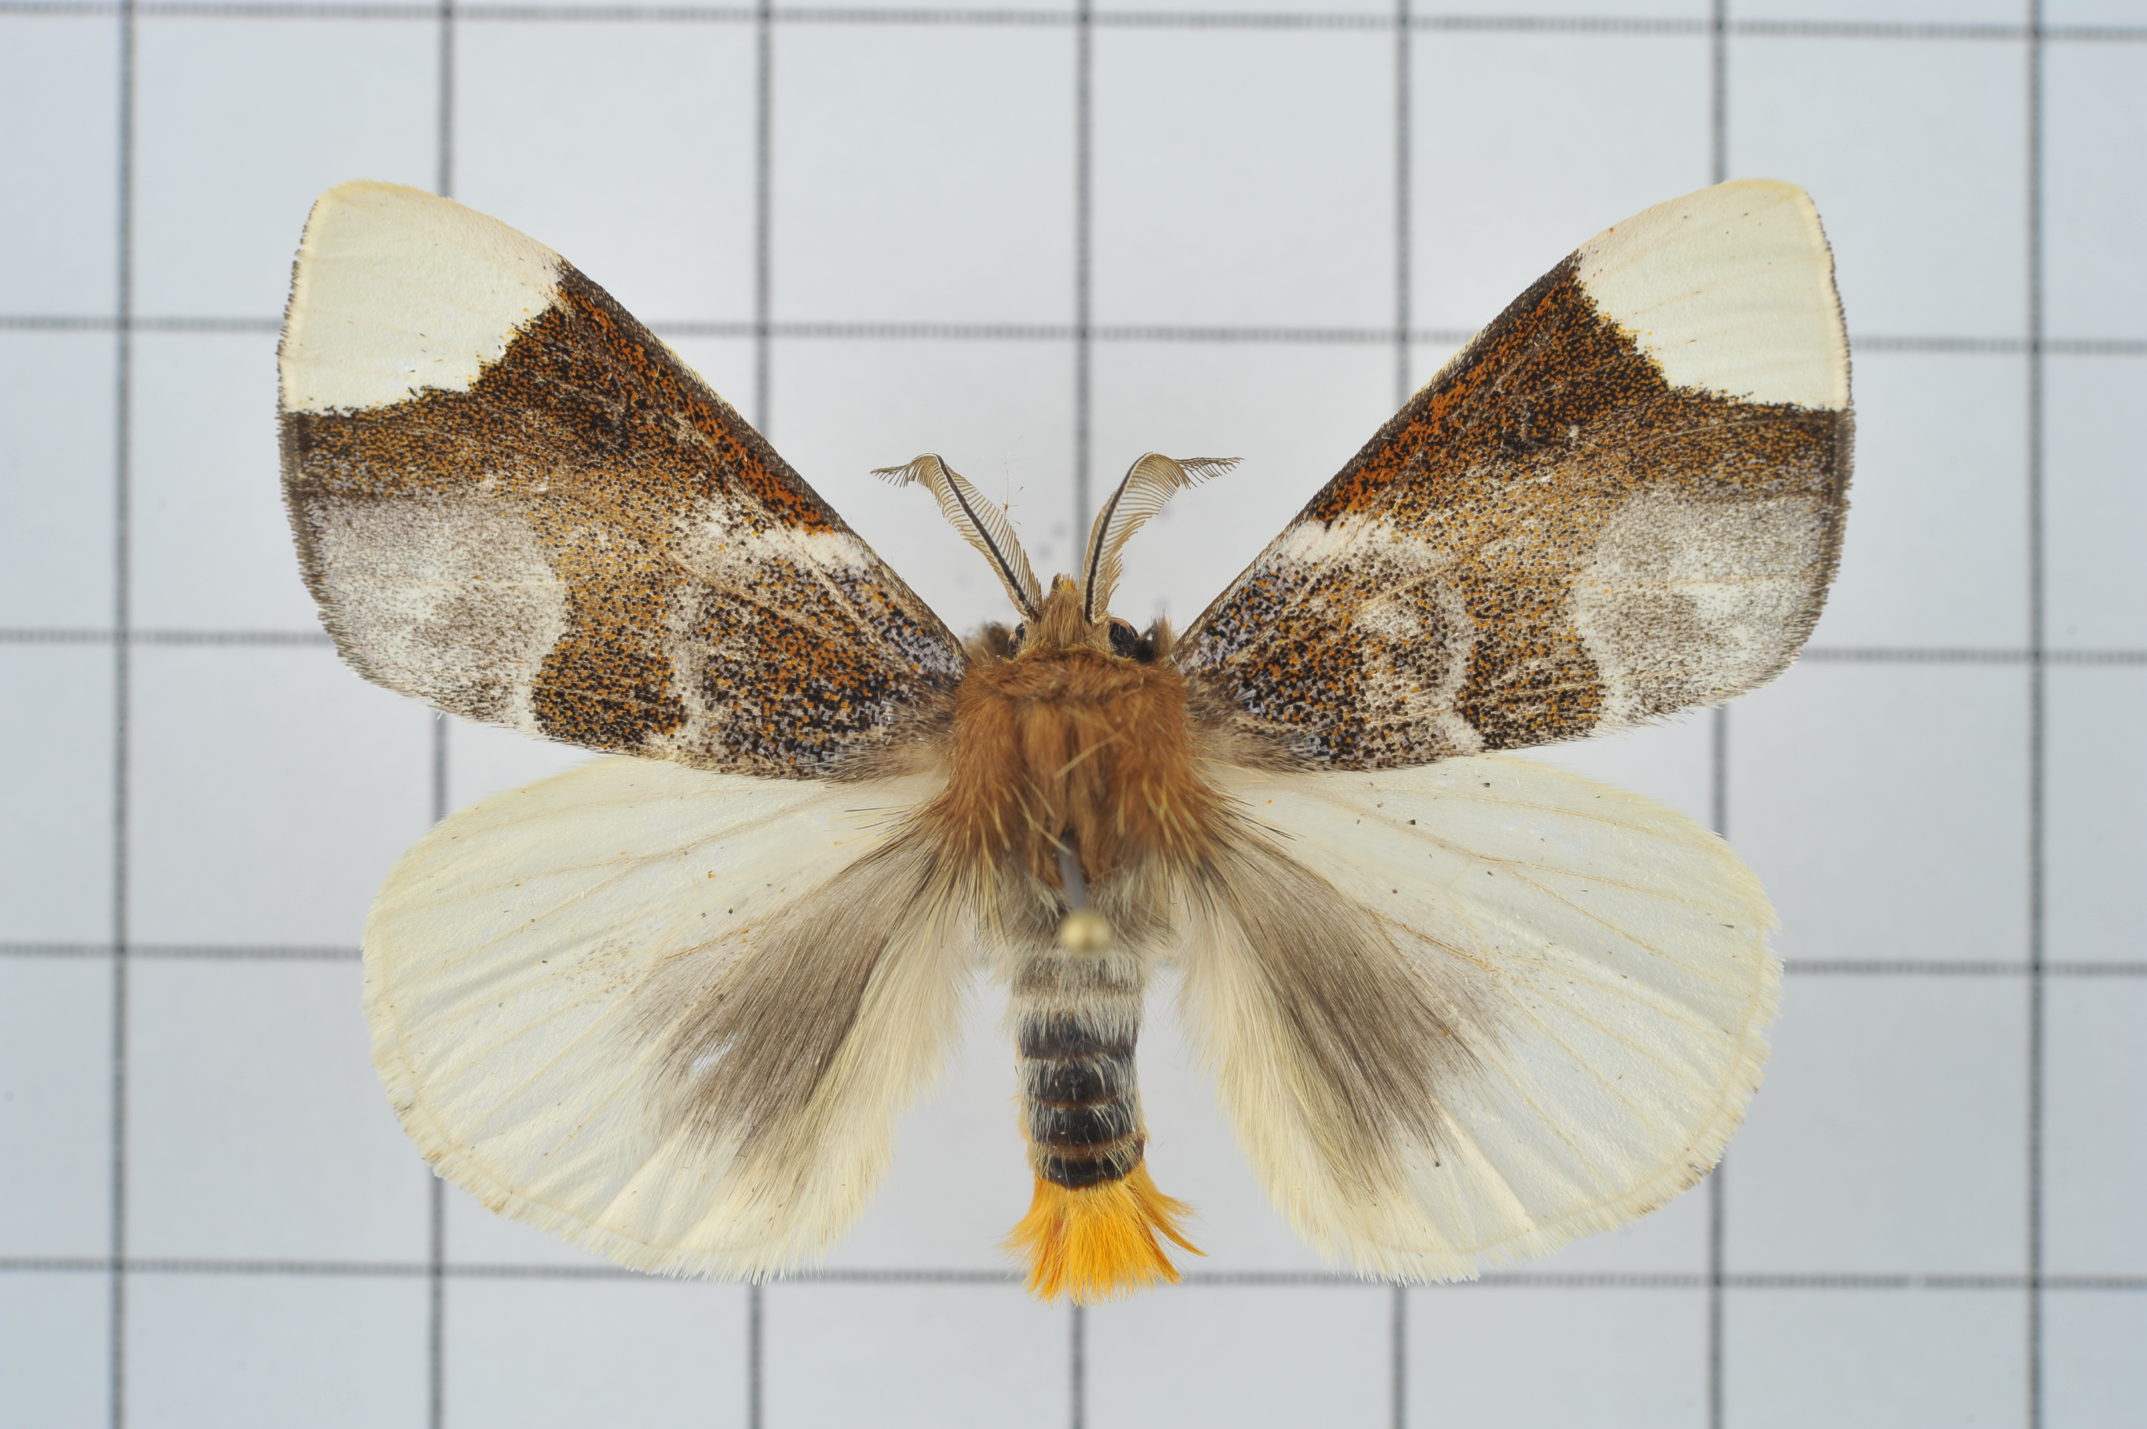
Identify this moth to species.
Pida postalba
